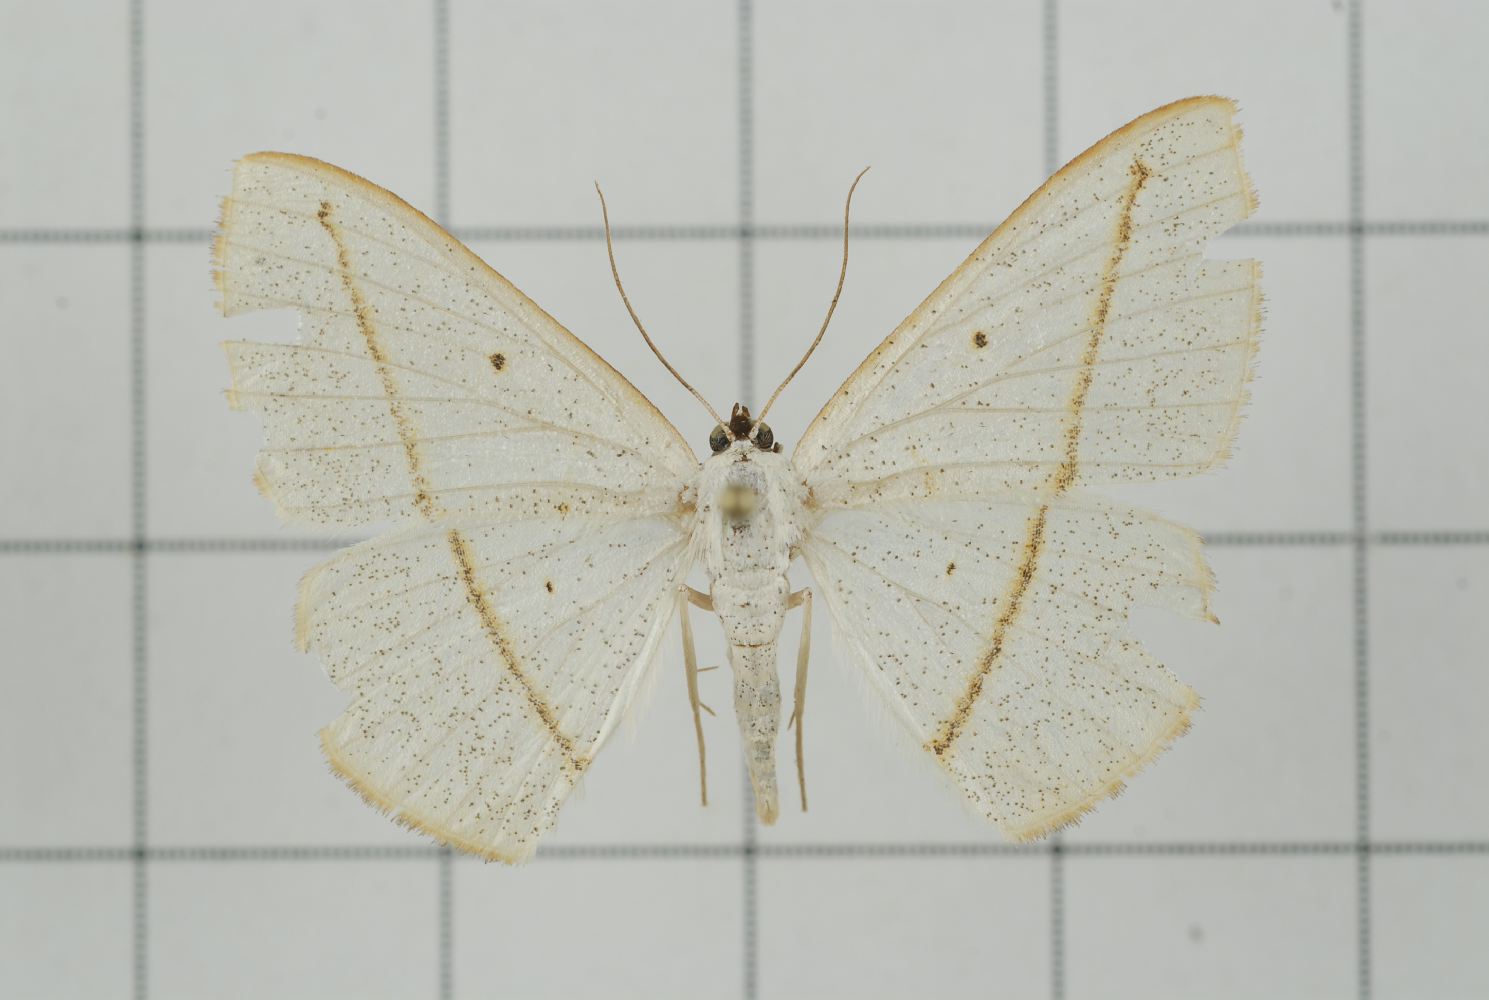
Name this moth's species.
Lomographa inamata
